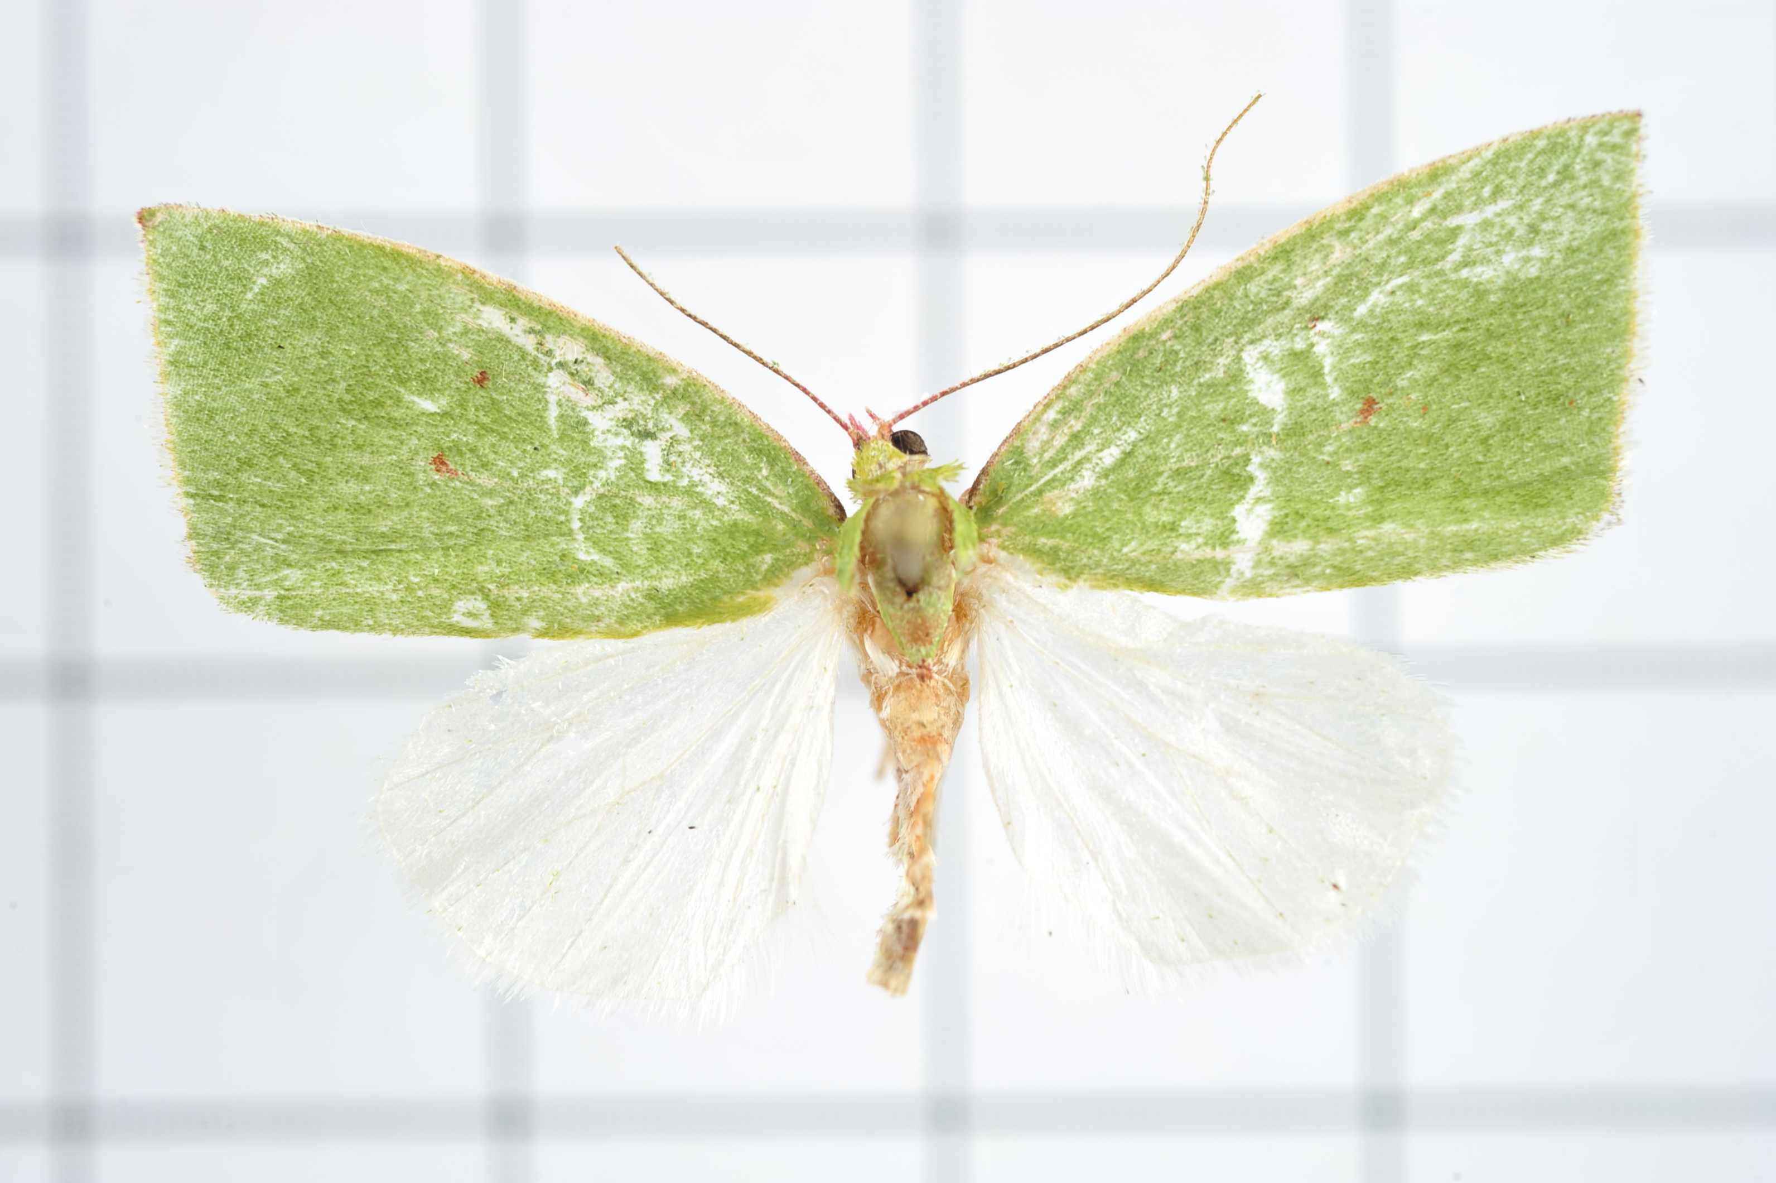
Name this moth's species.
Tyana falcata
